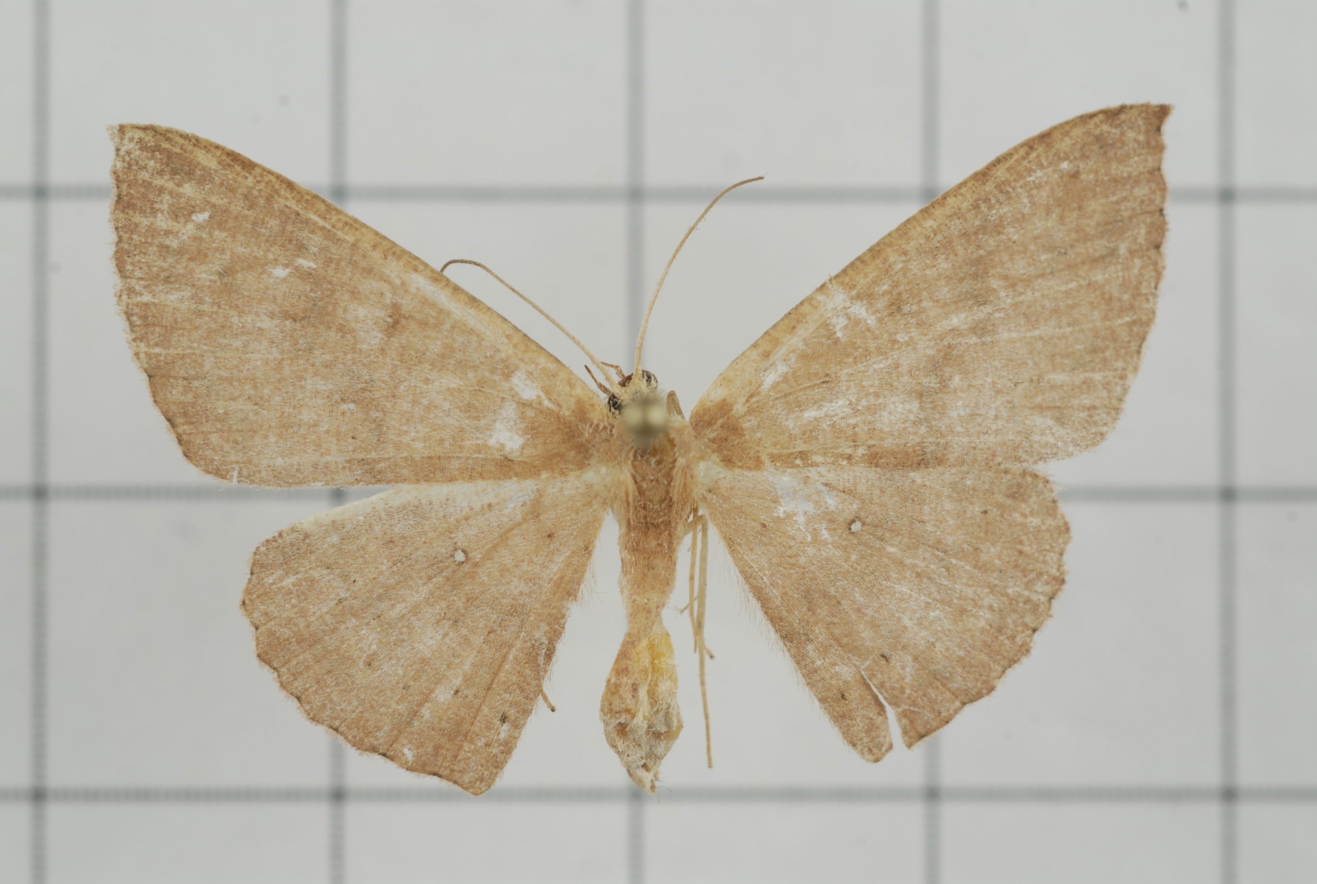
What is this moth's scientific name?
Perixera absconditaria
